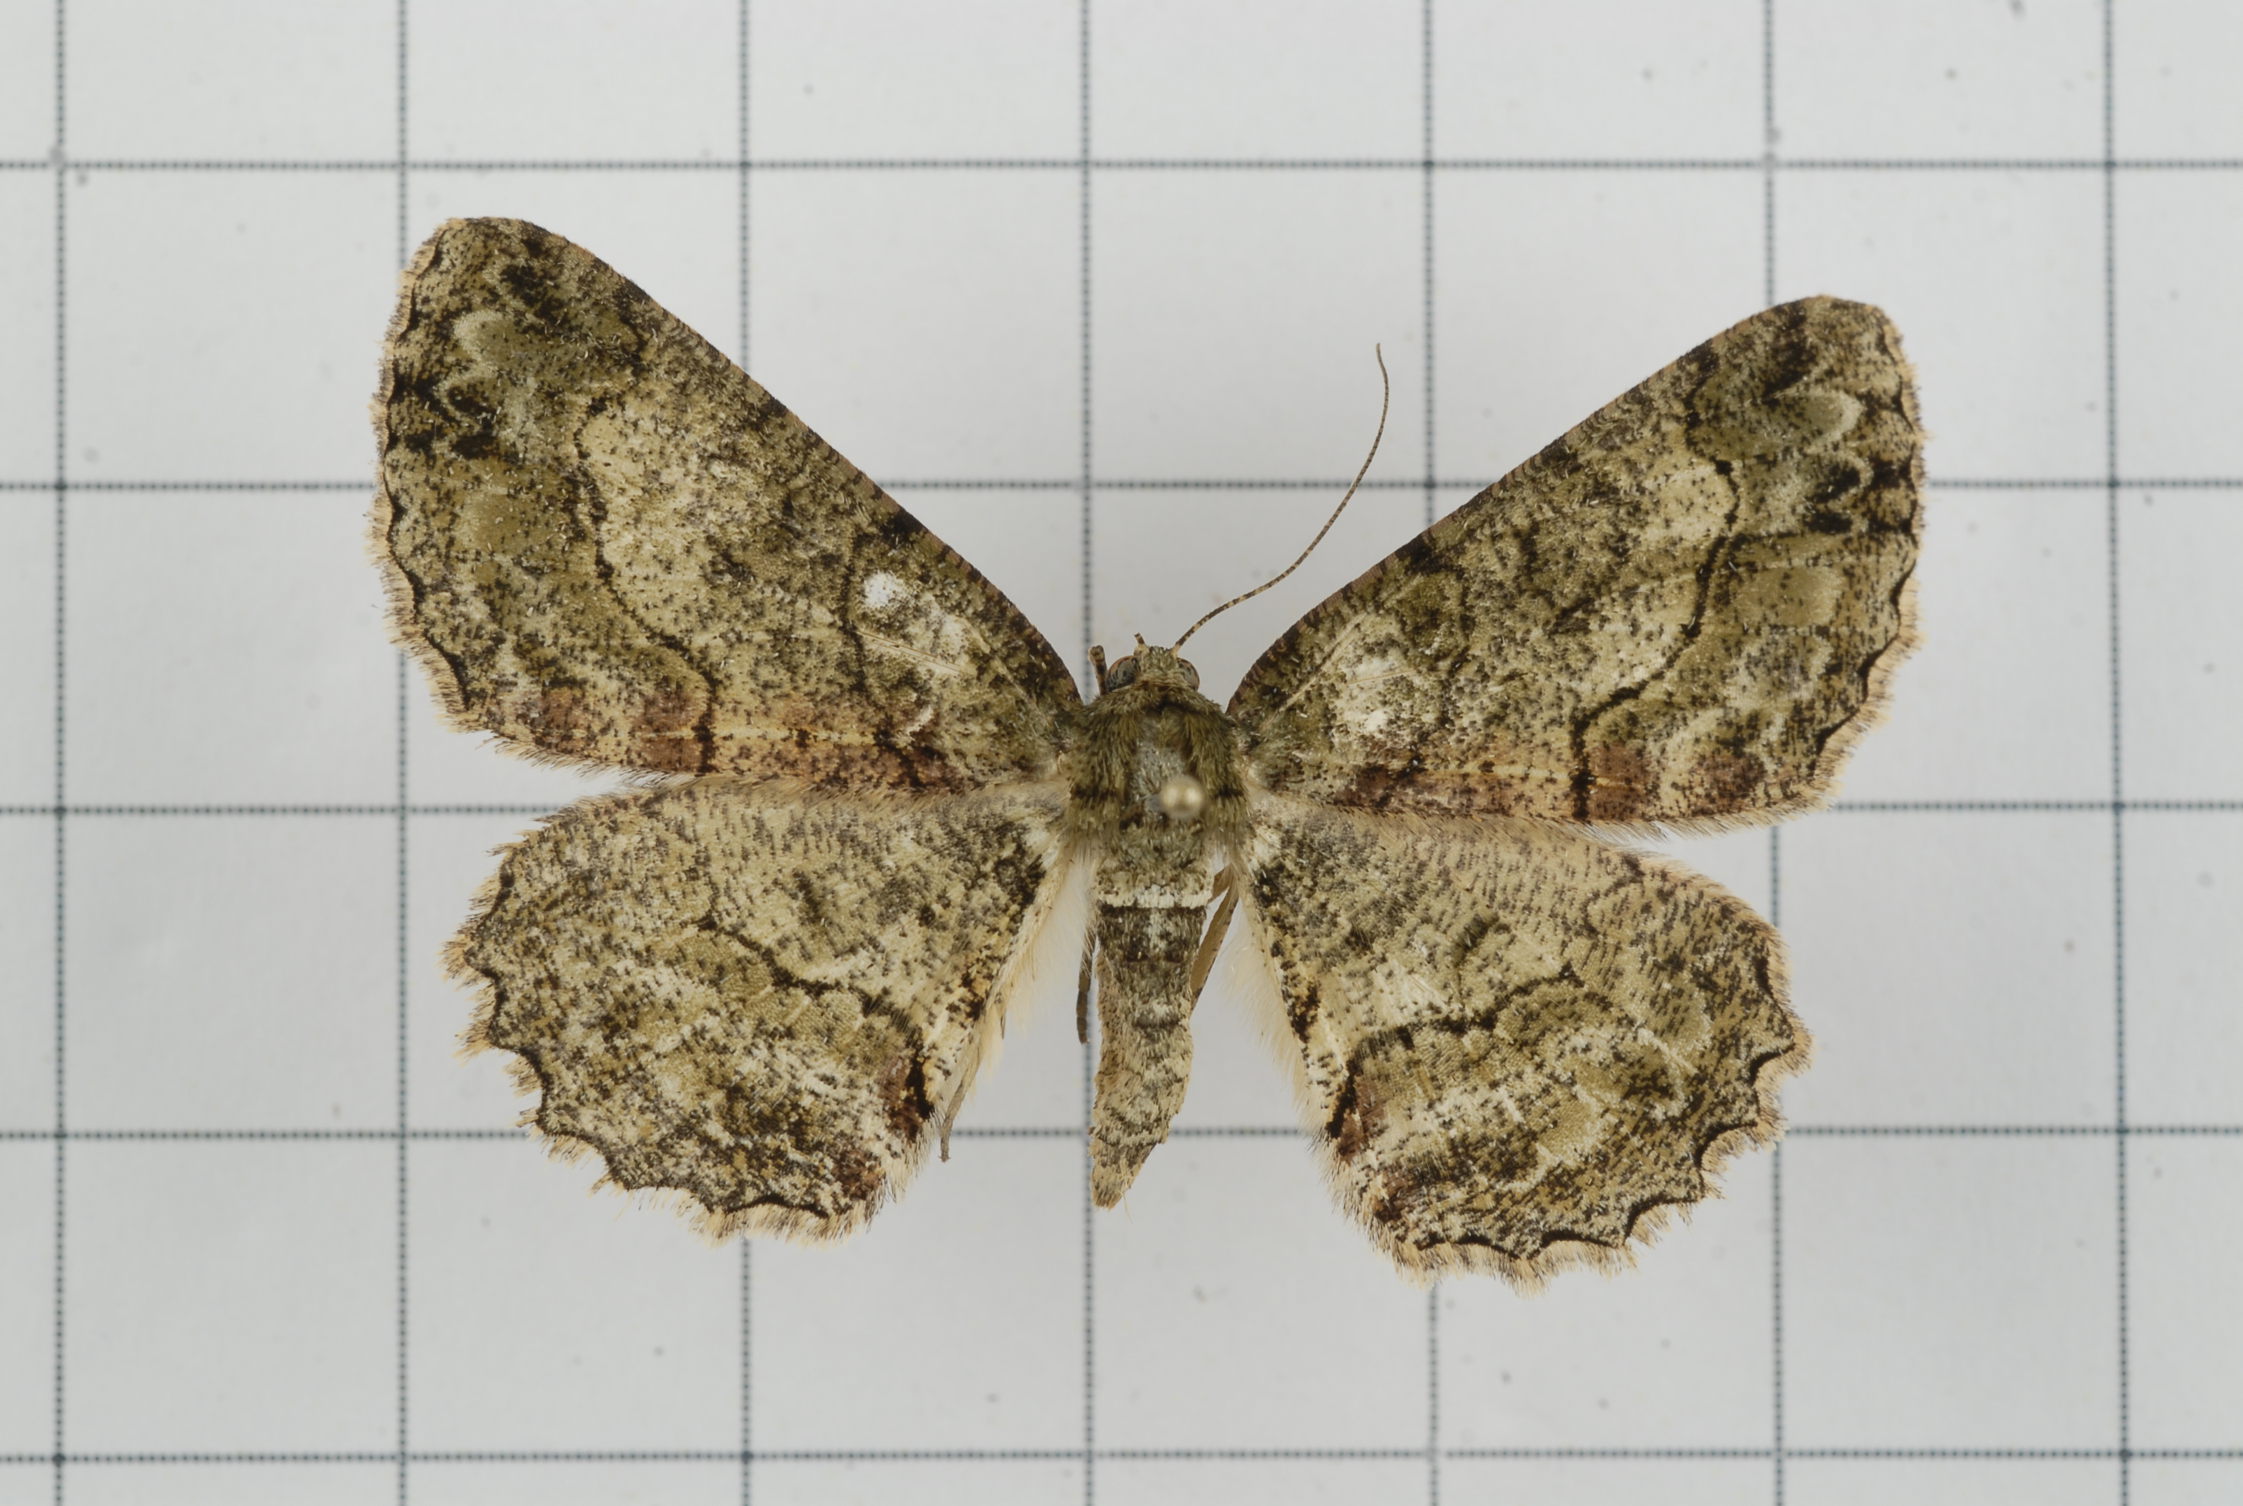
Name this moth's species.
Paradarisa chloauges chloauges
